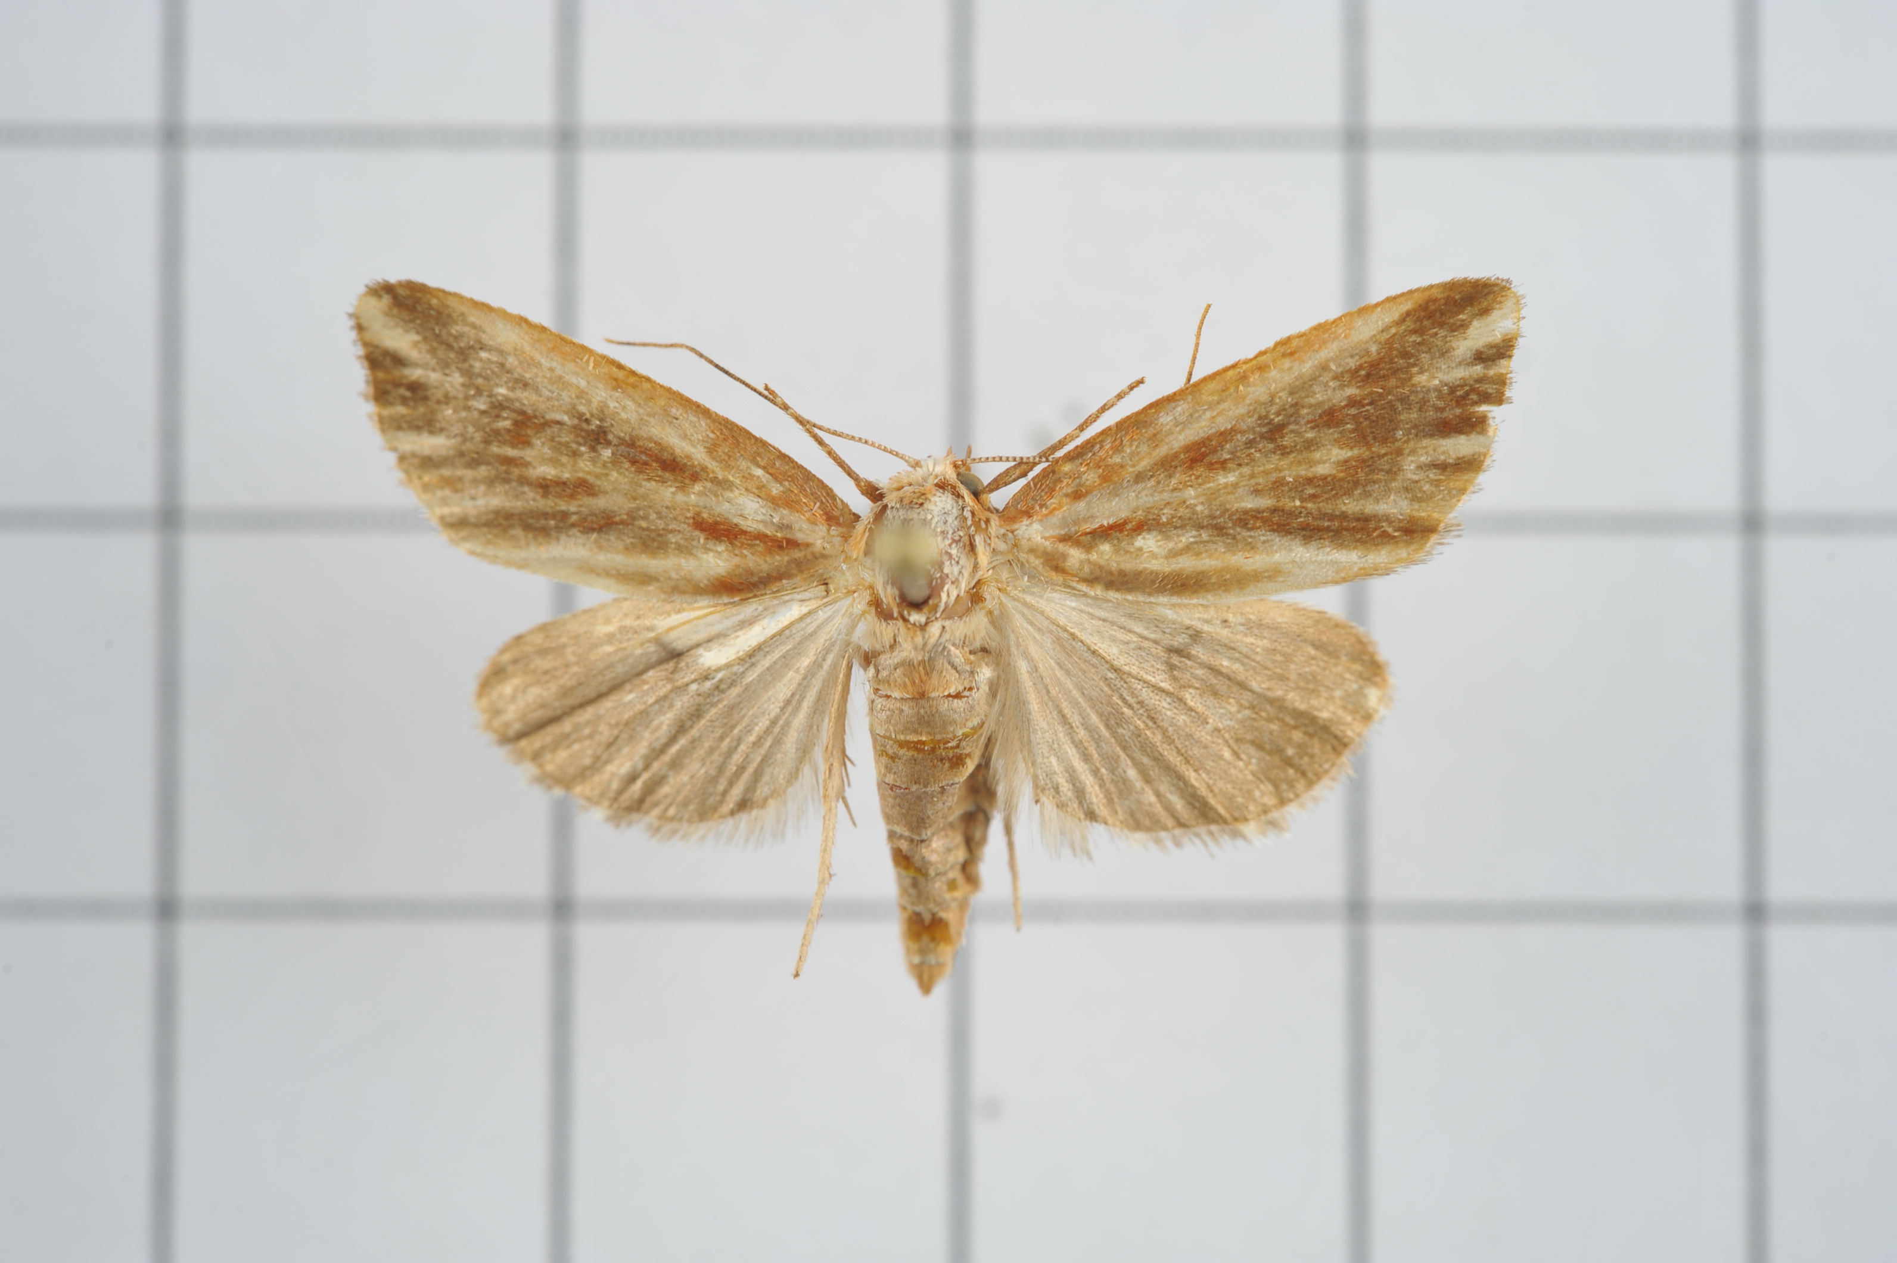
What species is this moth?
Narangodes confluens
